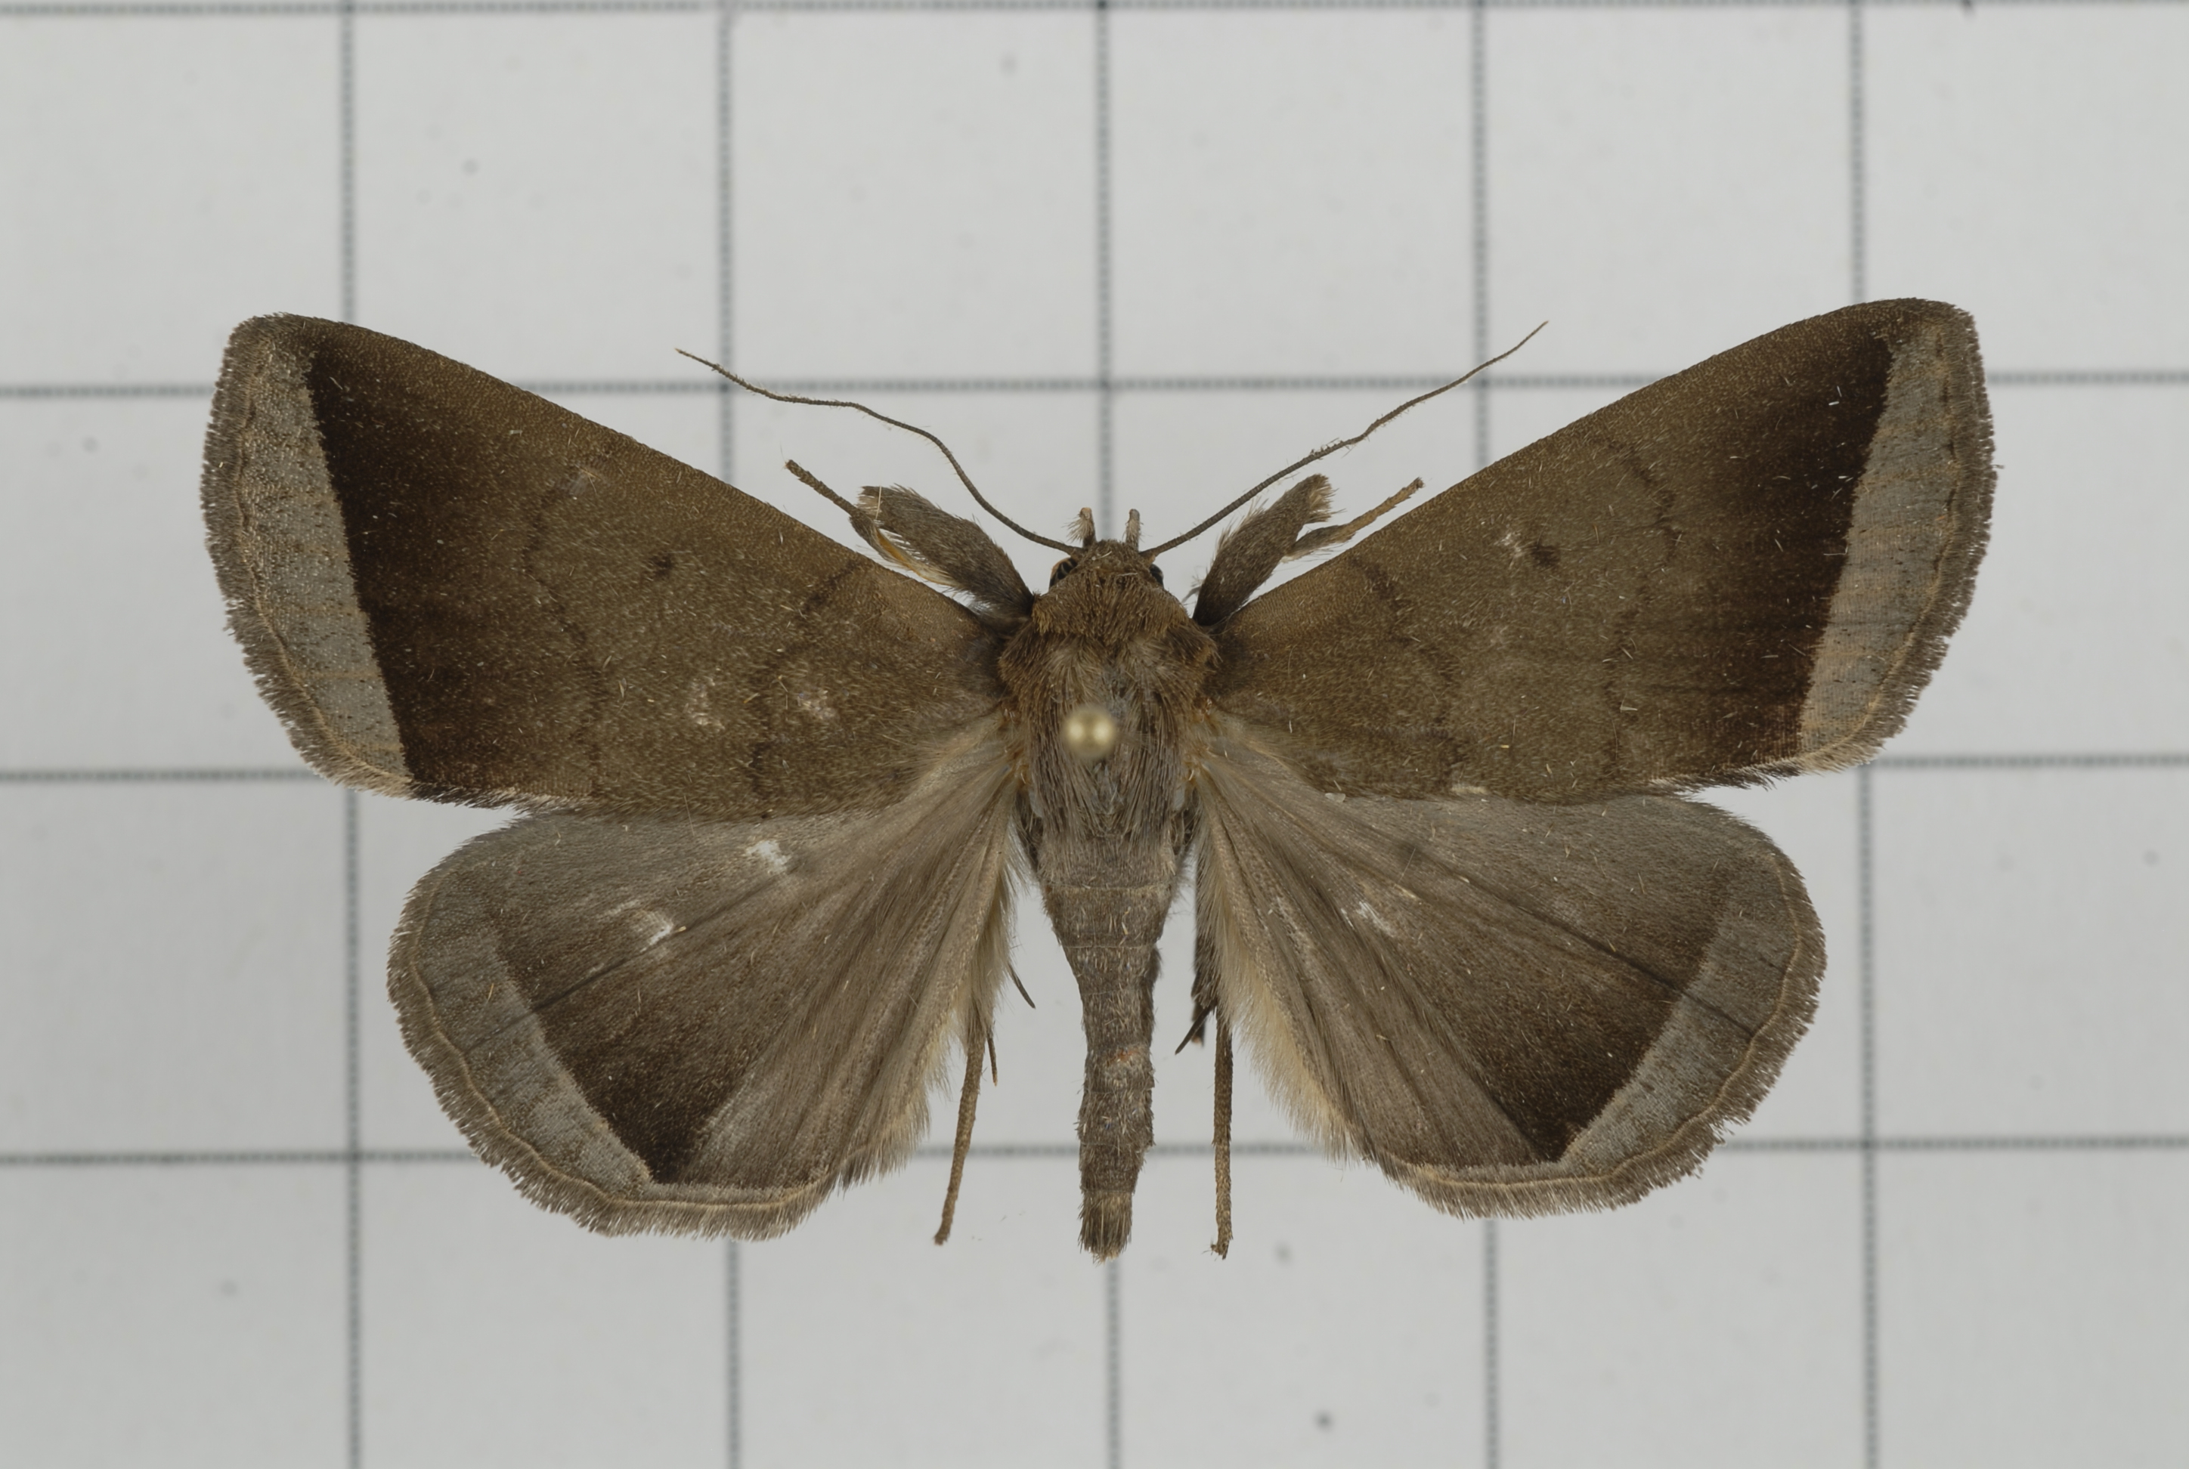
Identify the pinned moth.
Simplicia bimarginata
